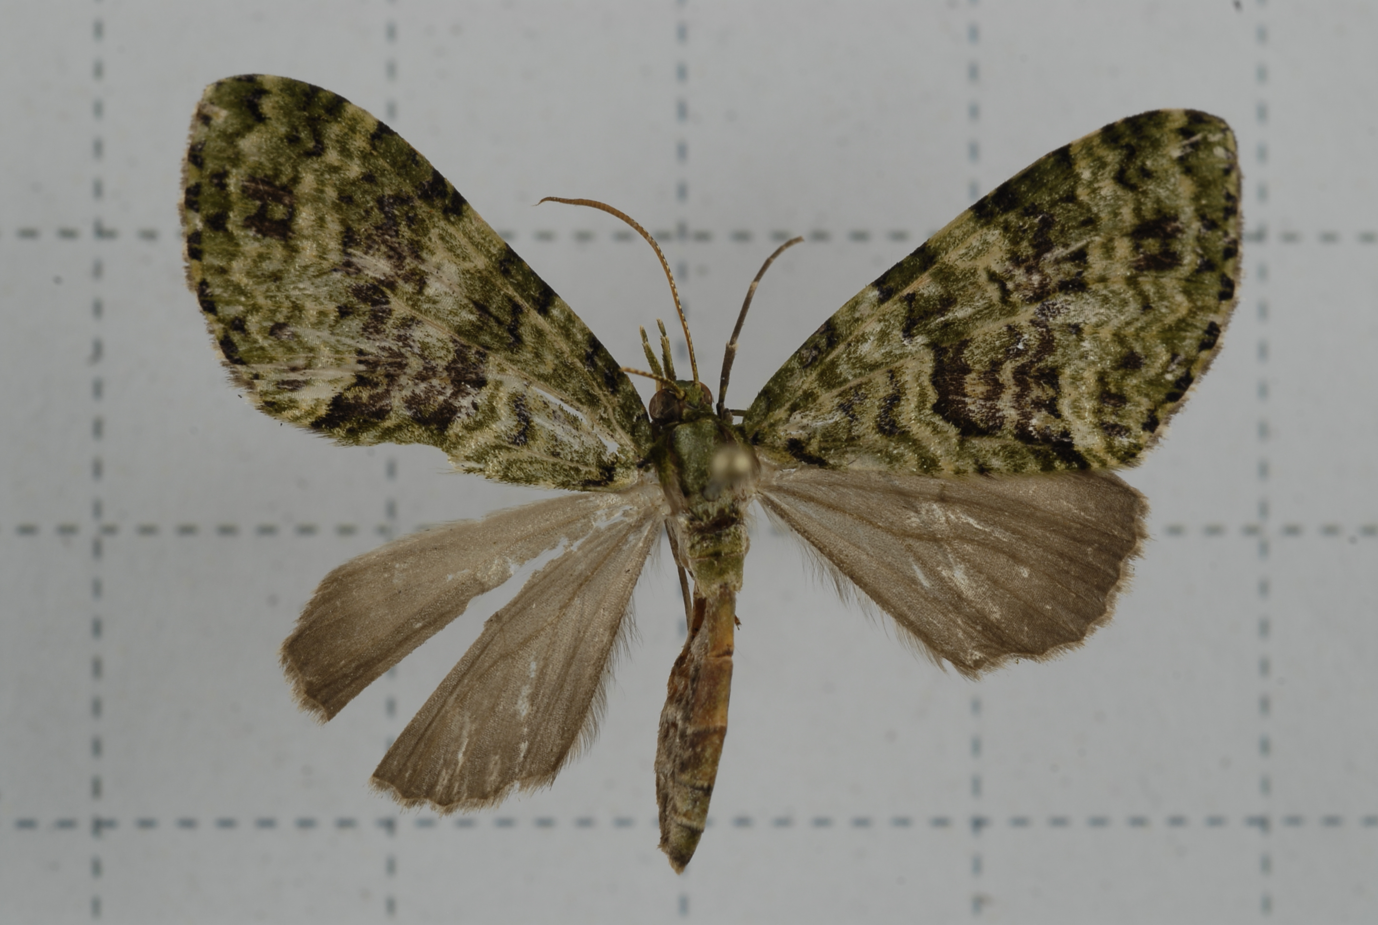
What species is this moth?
Hypocometa clauda
